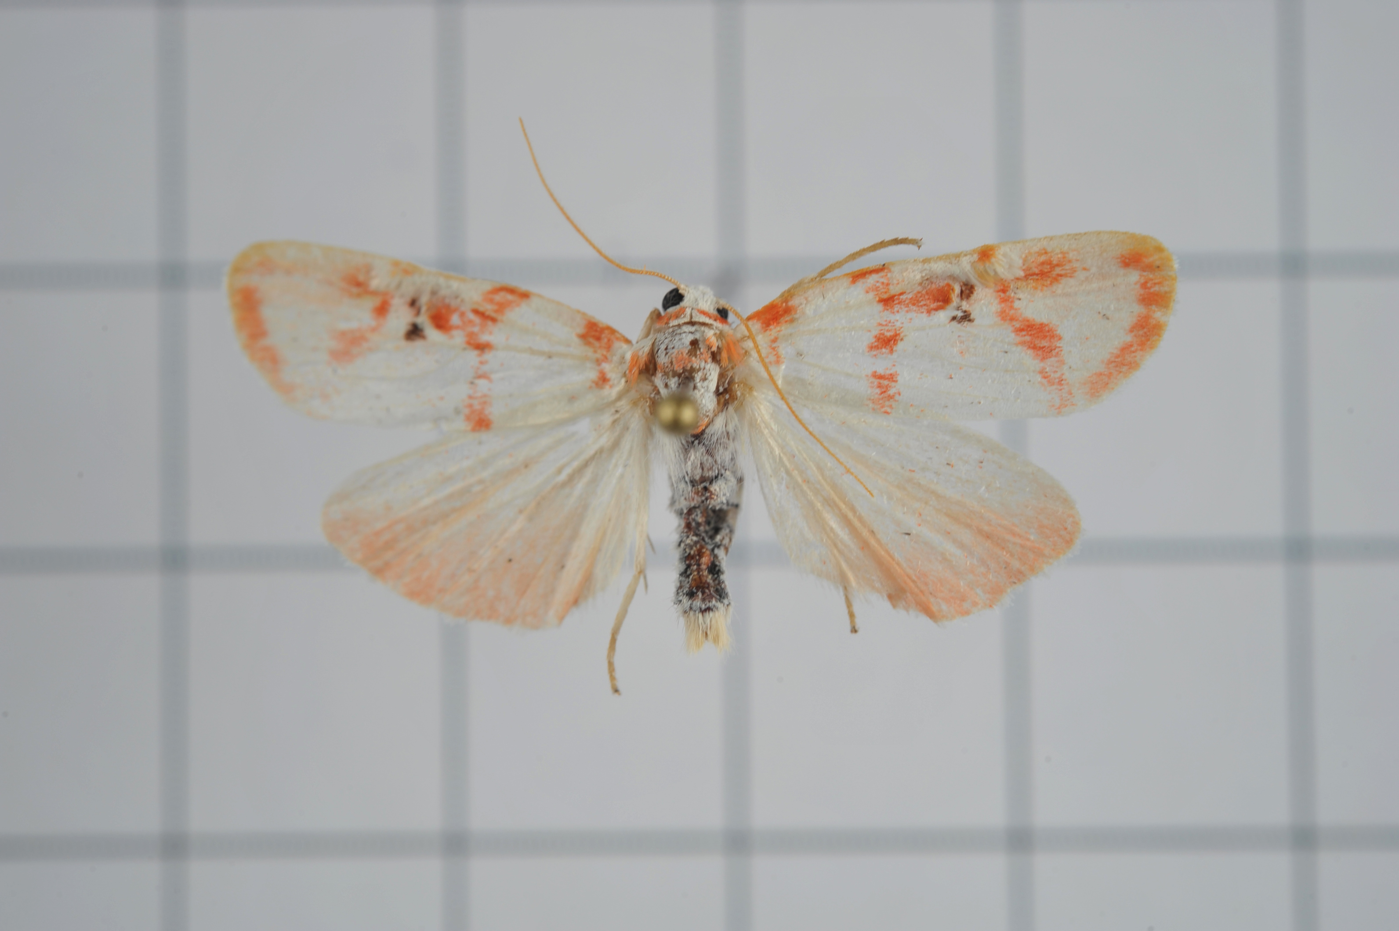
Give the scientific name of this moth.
Cyana hamata hamata
